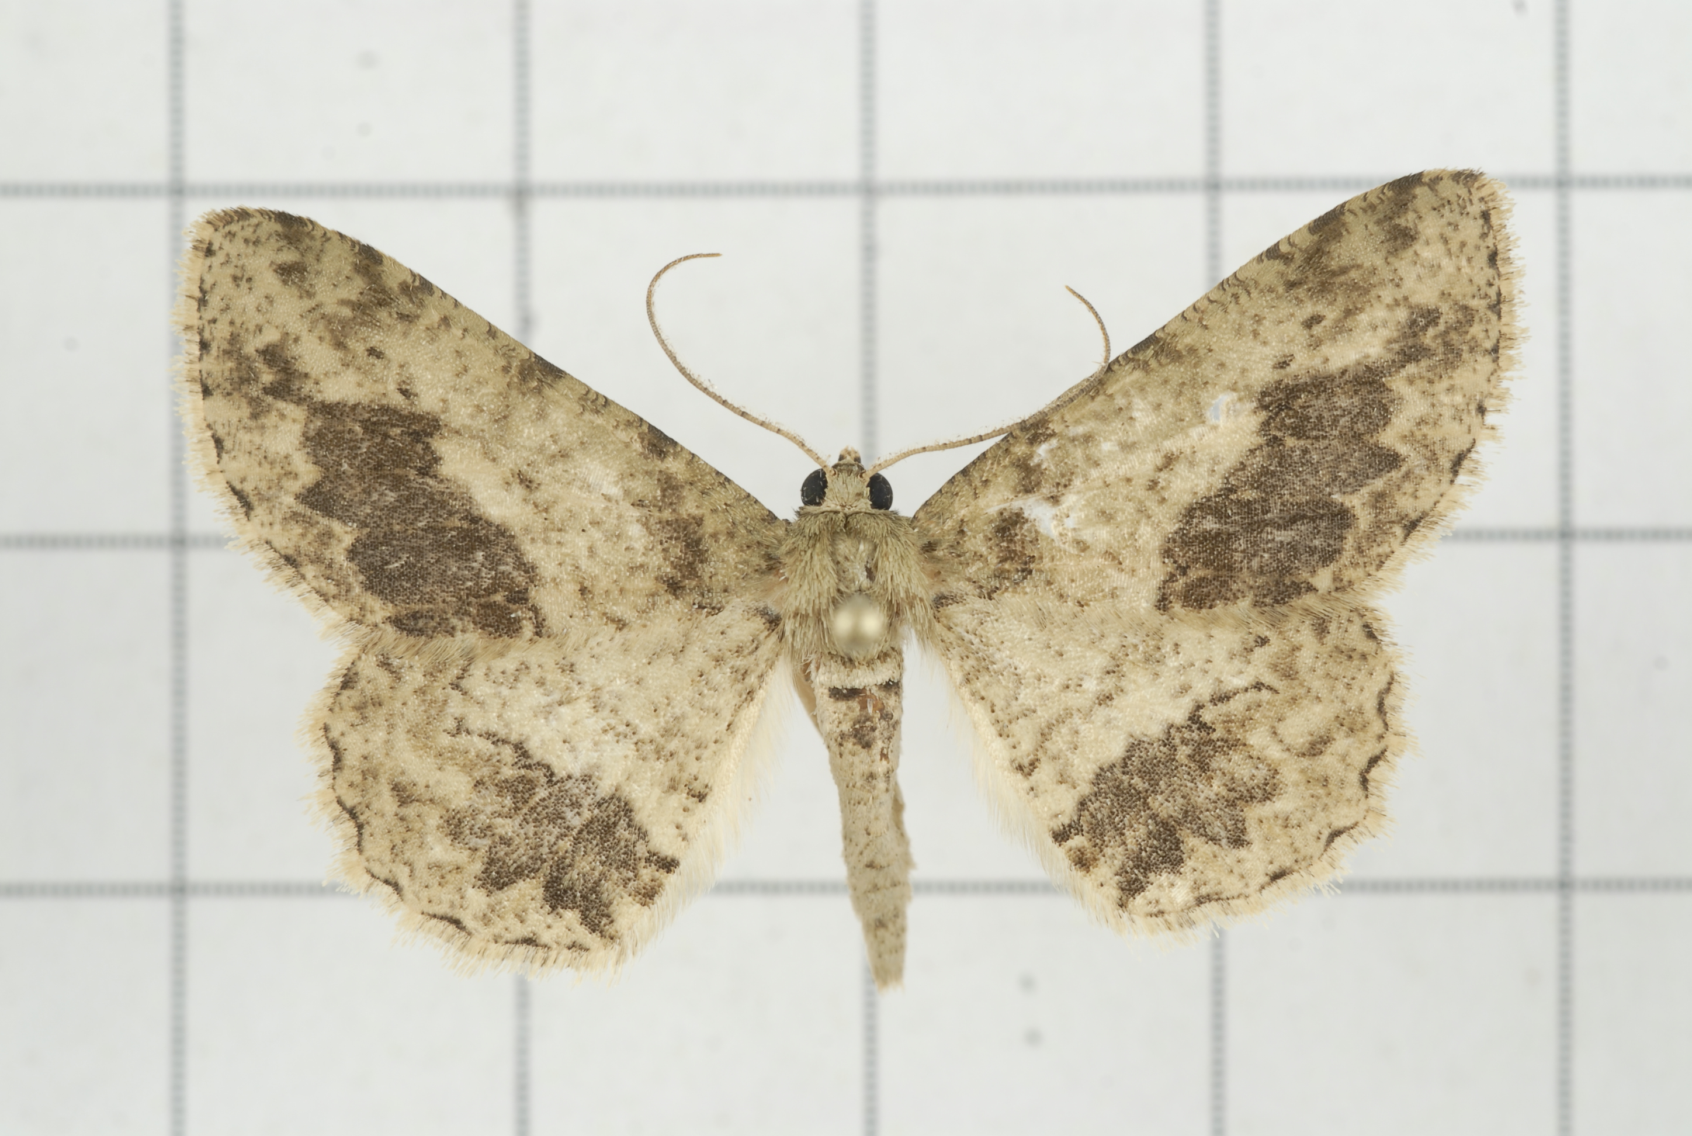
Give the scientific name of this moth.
Ectropis bhurmitra
